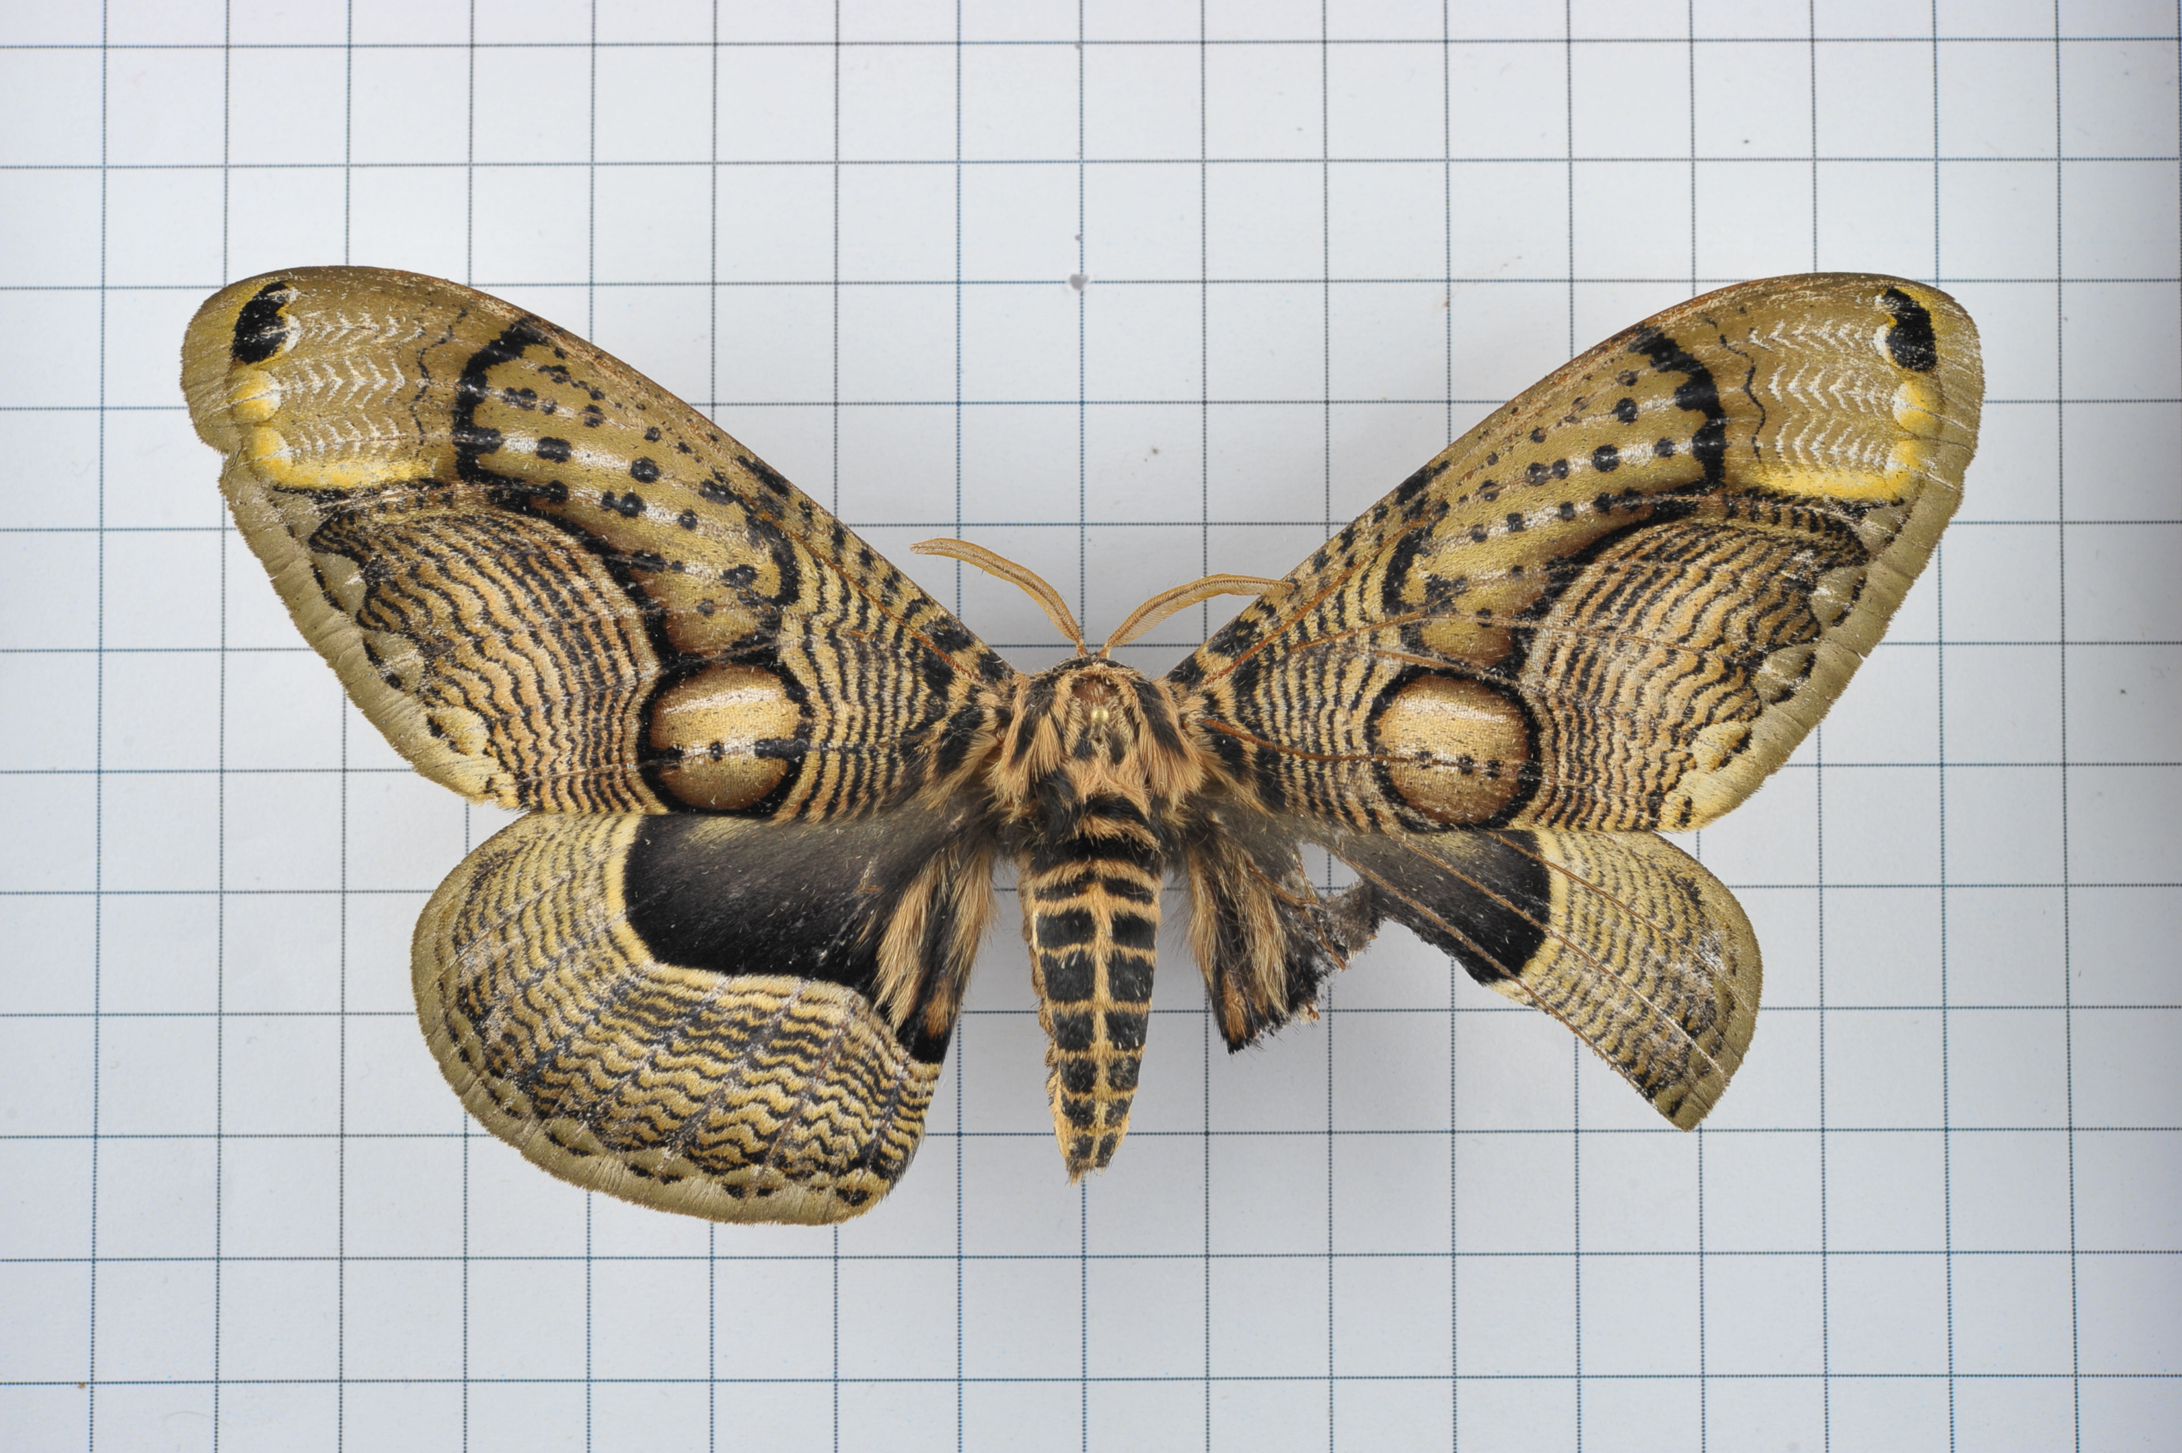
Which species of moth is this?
Brahmaea wallichii insulata
